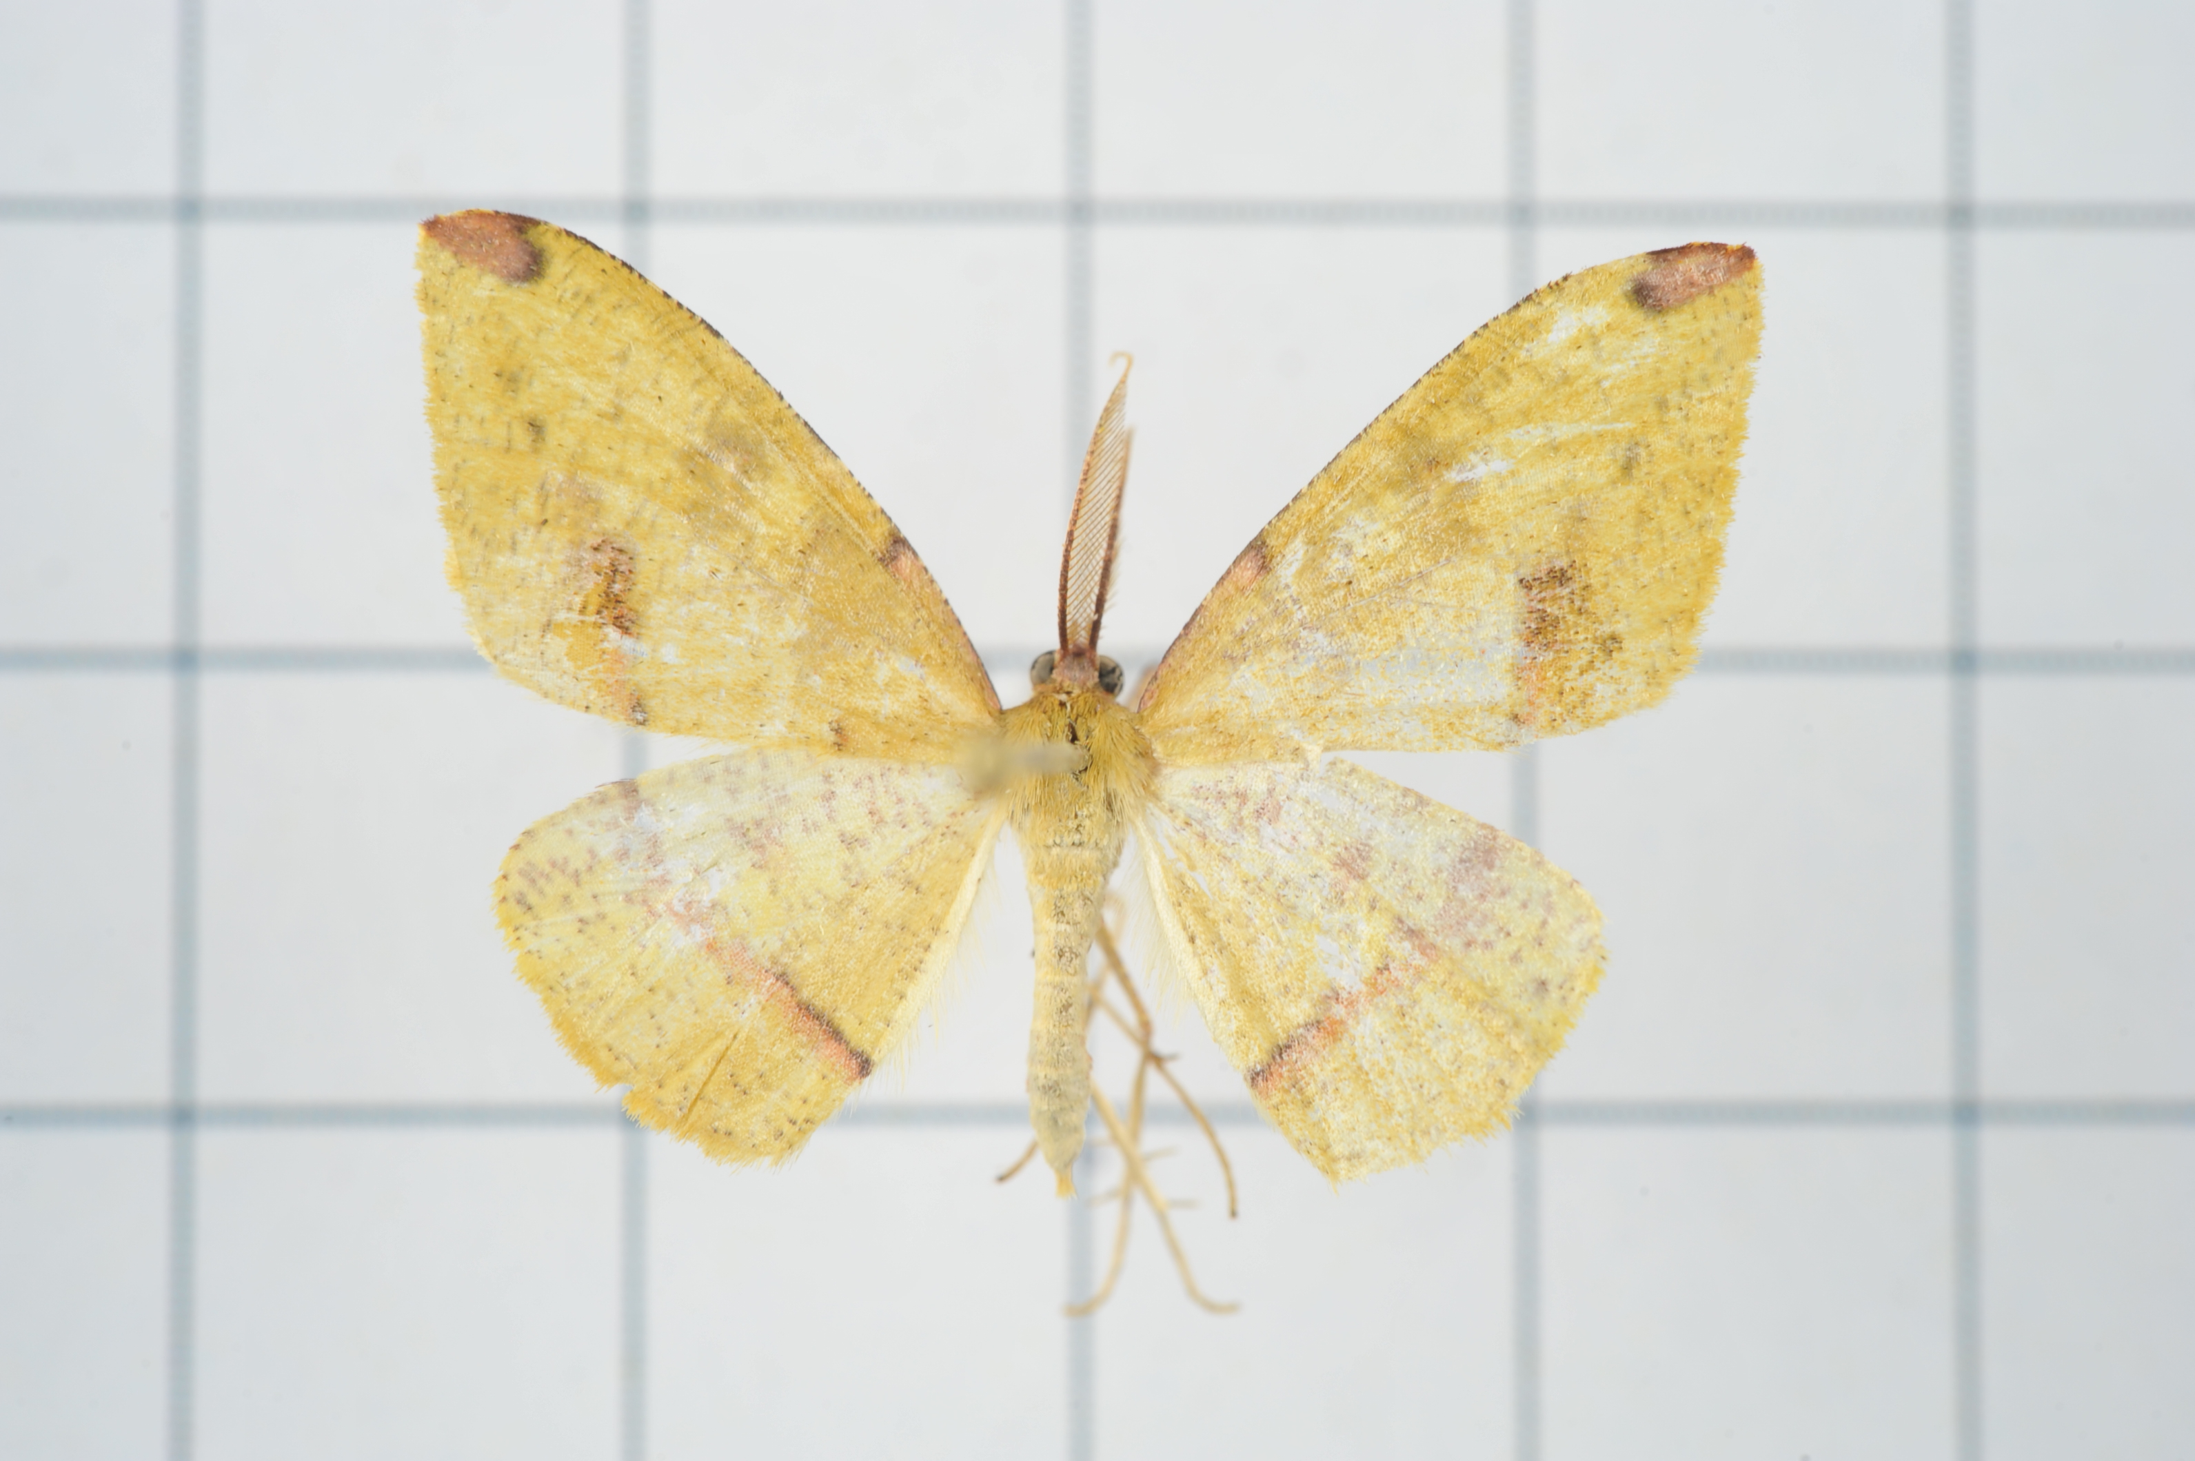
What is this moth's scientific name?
Heterolocha satoi
